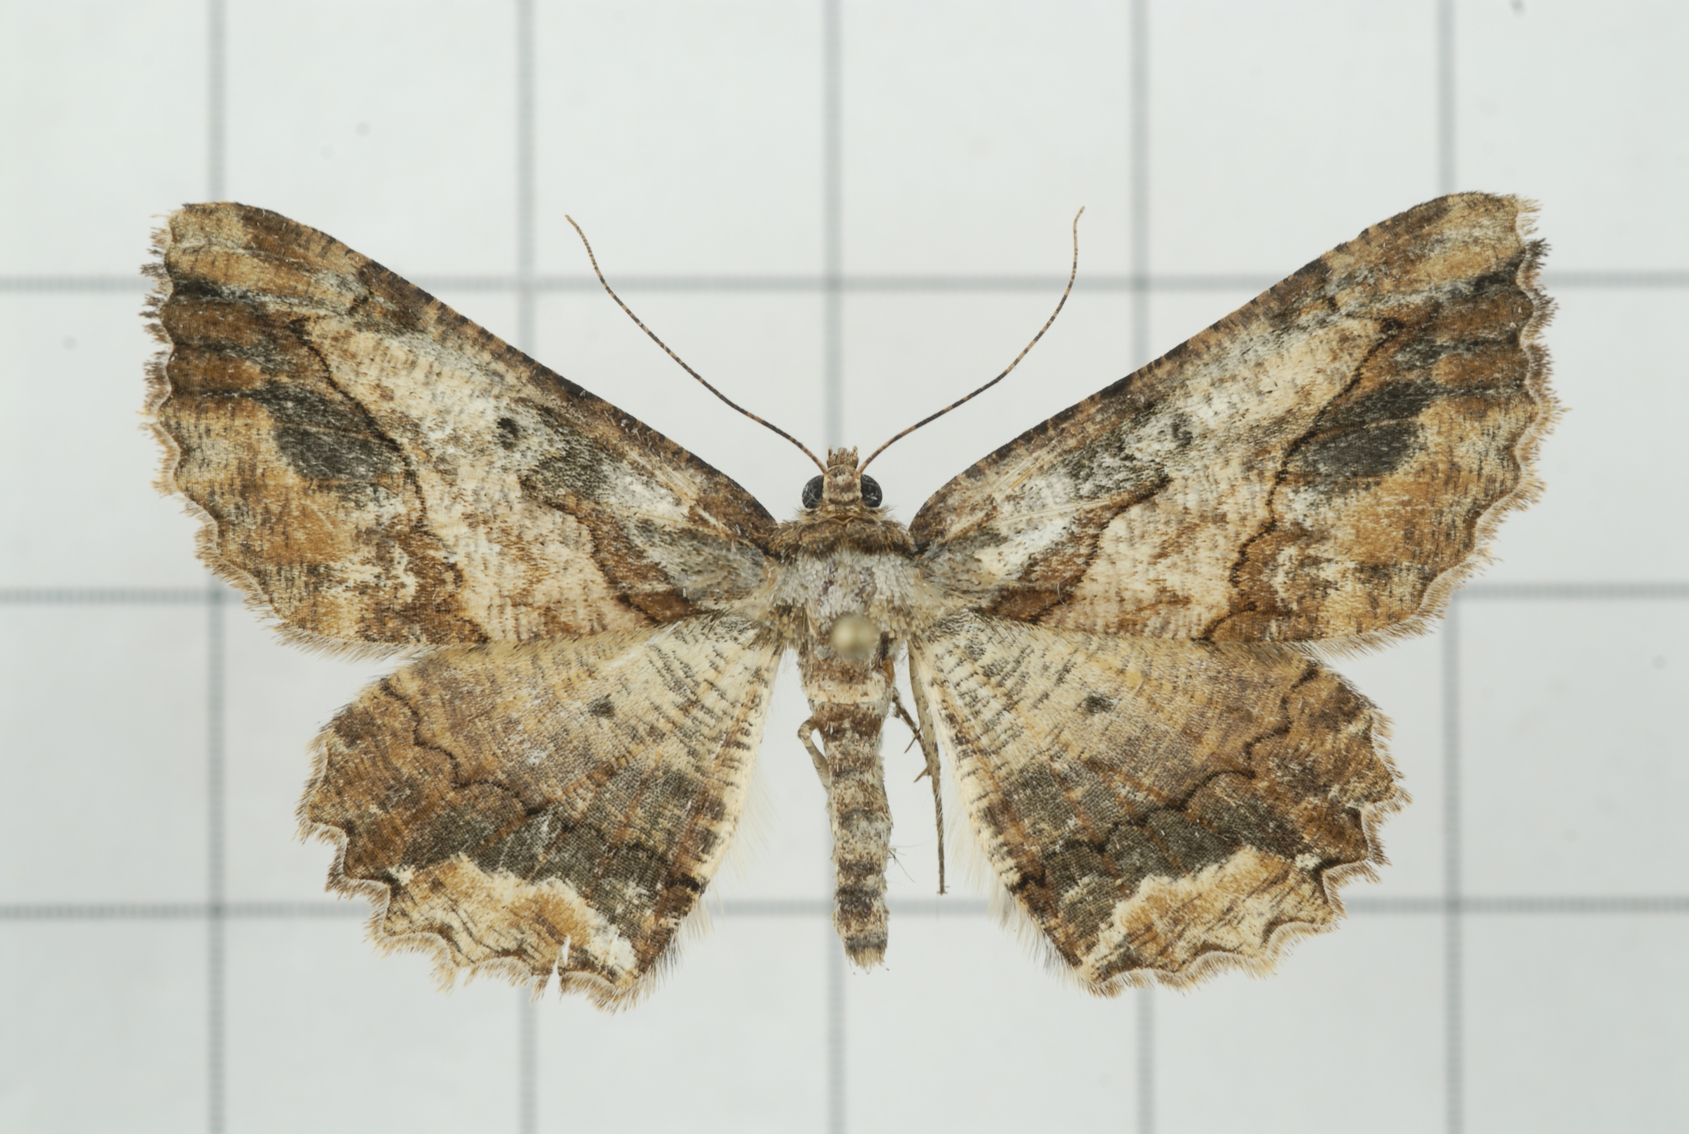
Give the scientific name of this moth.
Menophra anaplagiata
